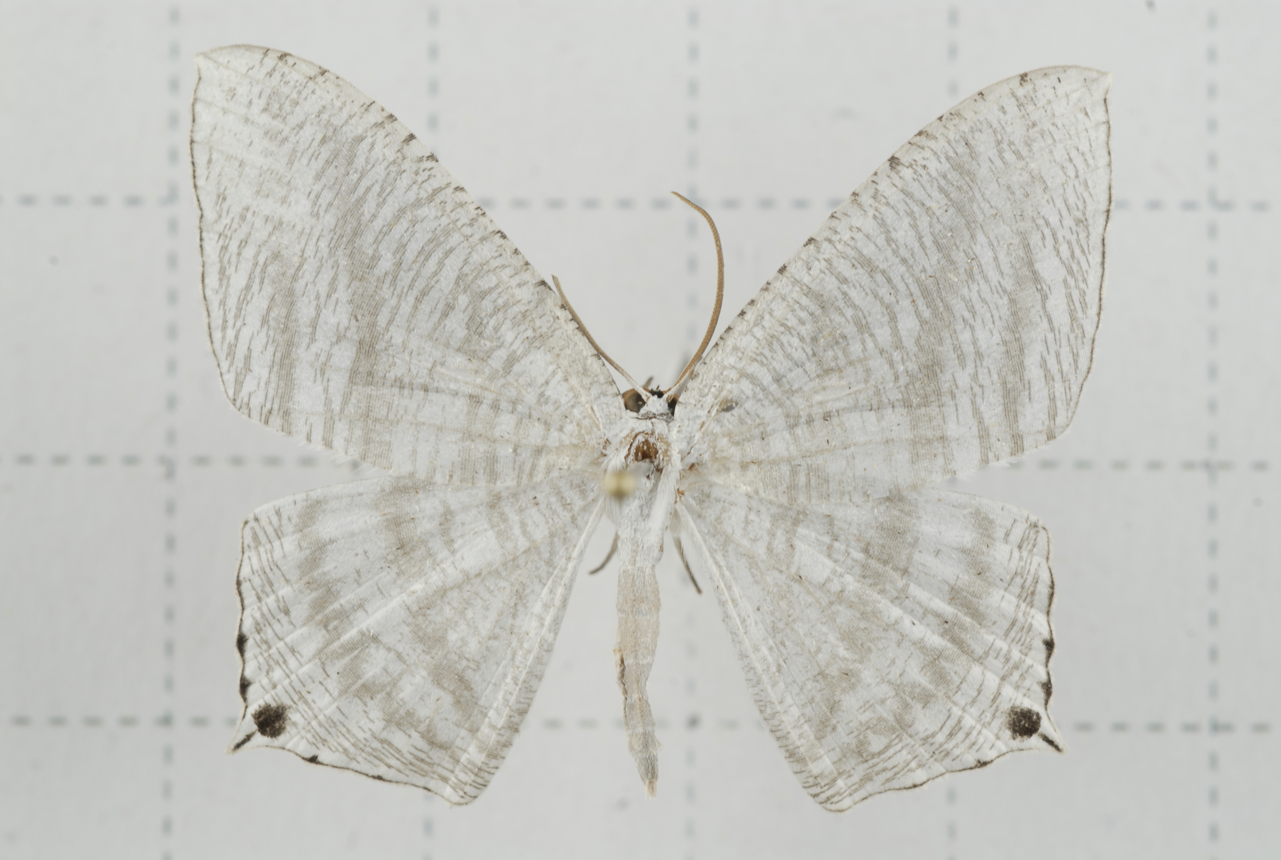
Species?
Micronia aculeata
